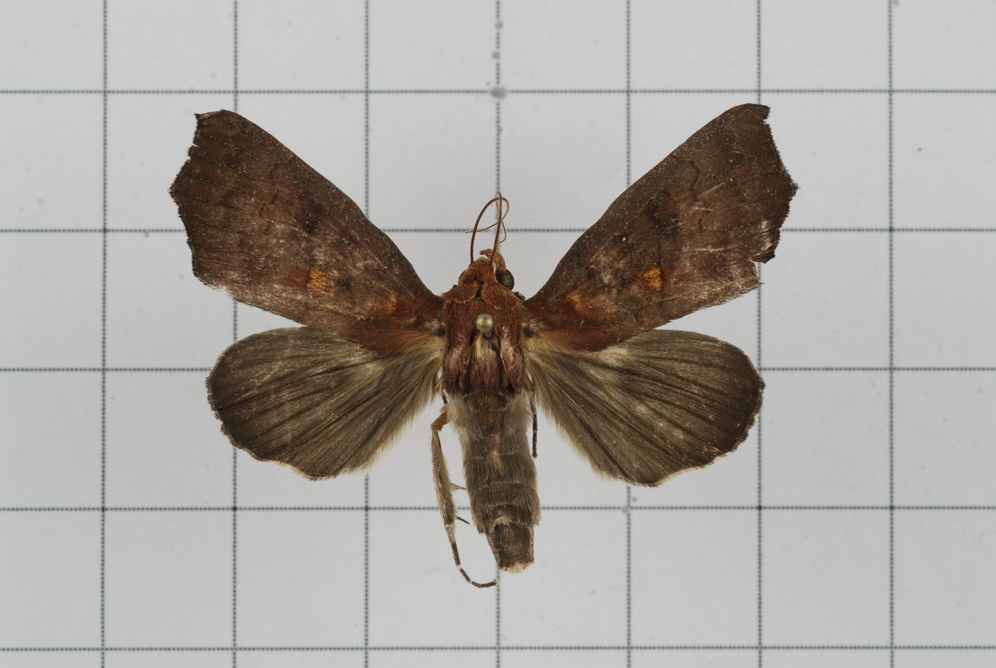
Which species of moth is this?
Rusicada privata
